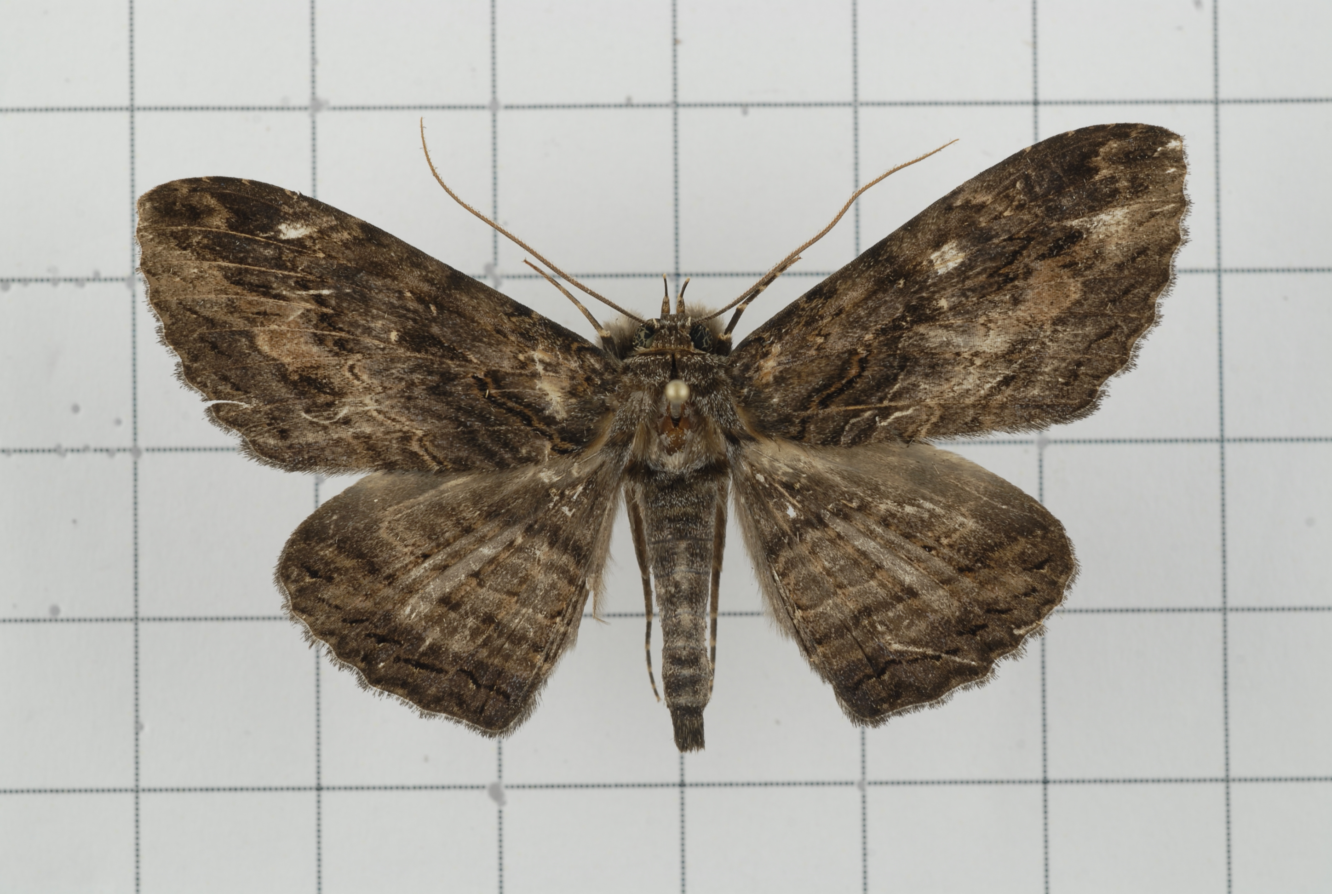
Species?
Anisoneura salebrosa
